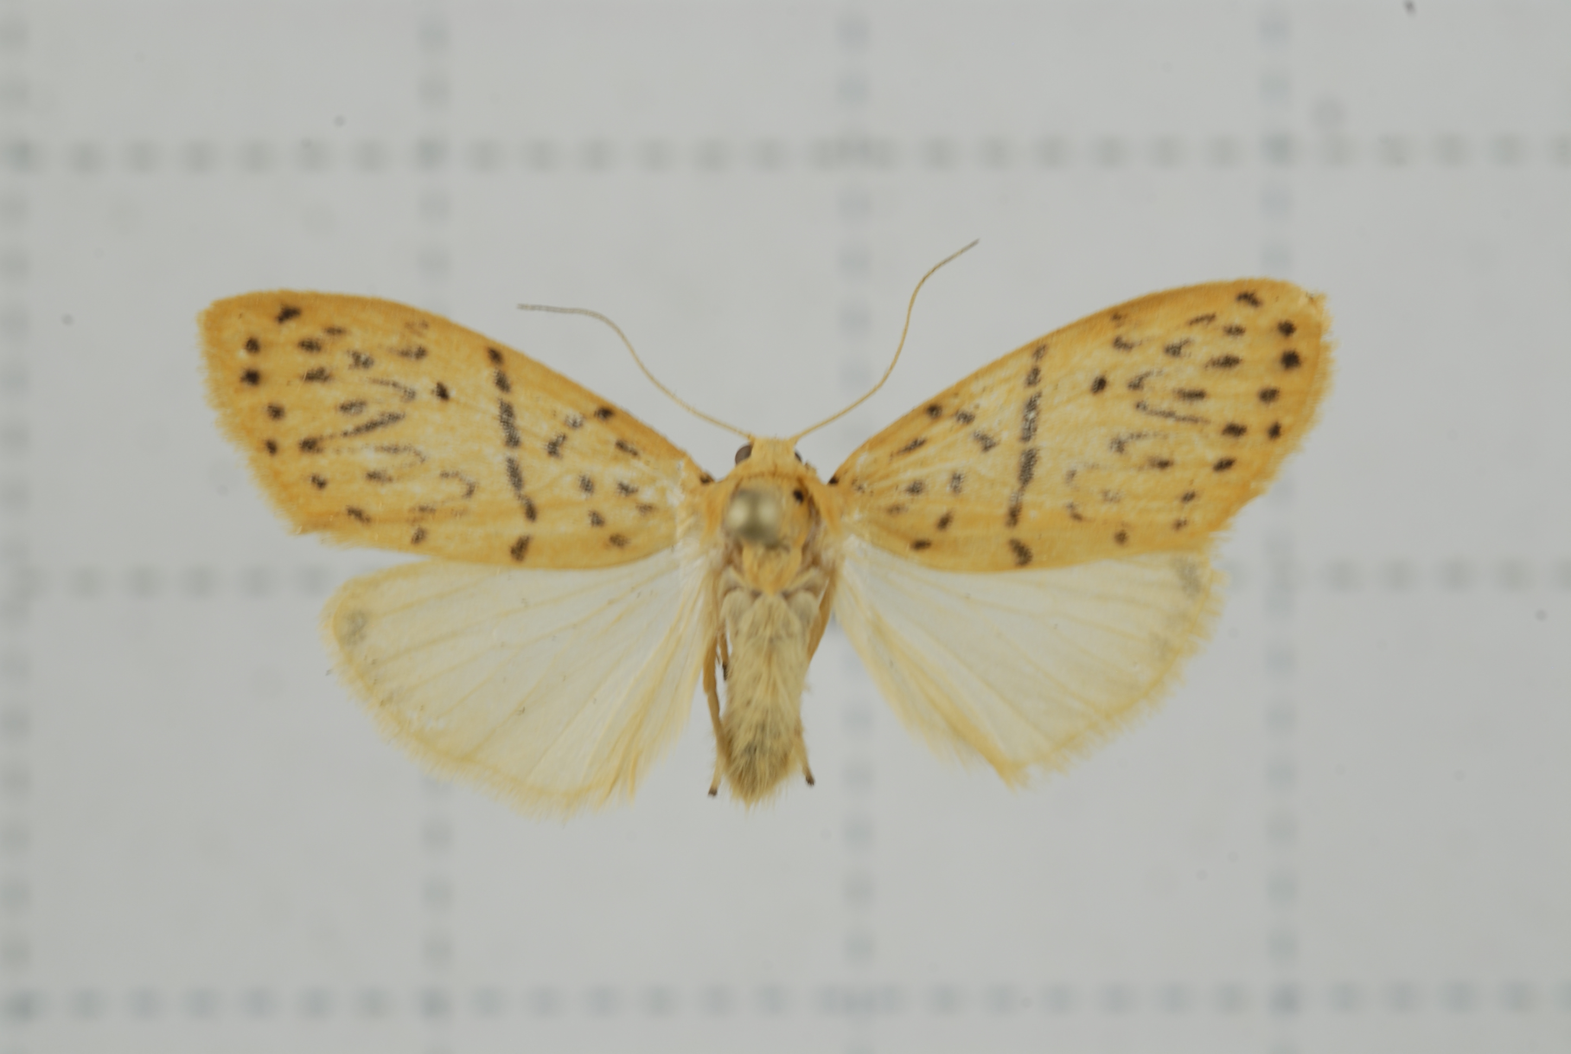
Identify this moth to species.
Huangilene alikangiae alikangiae
